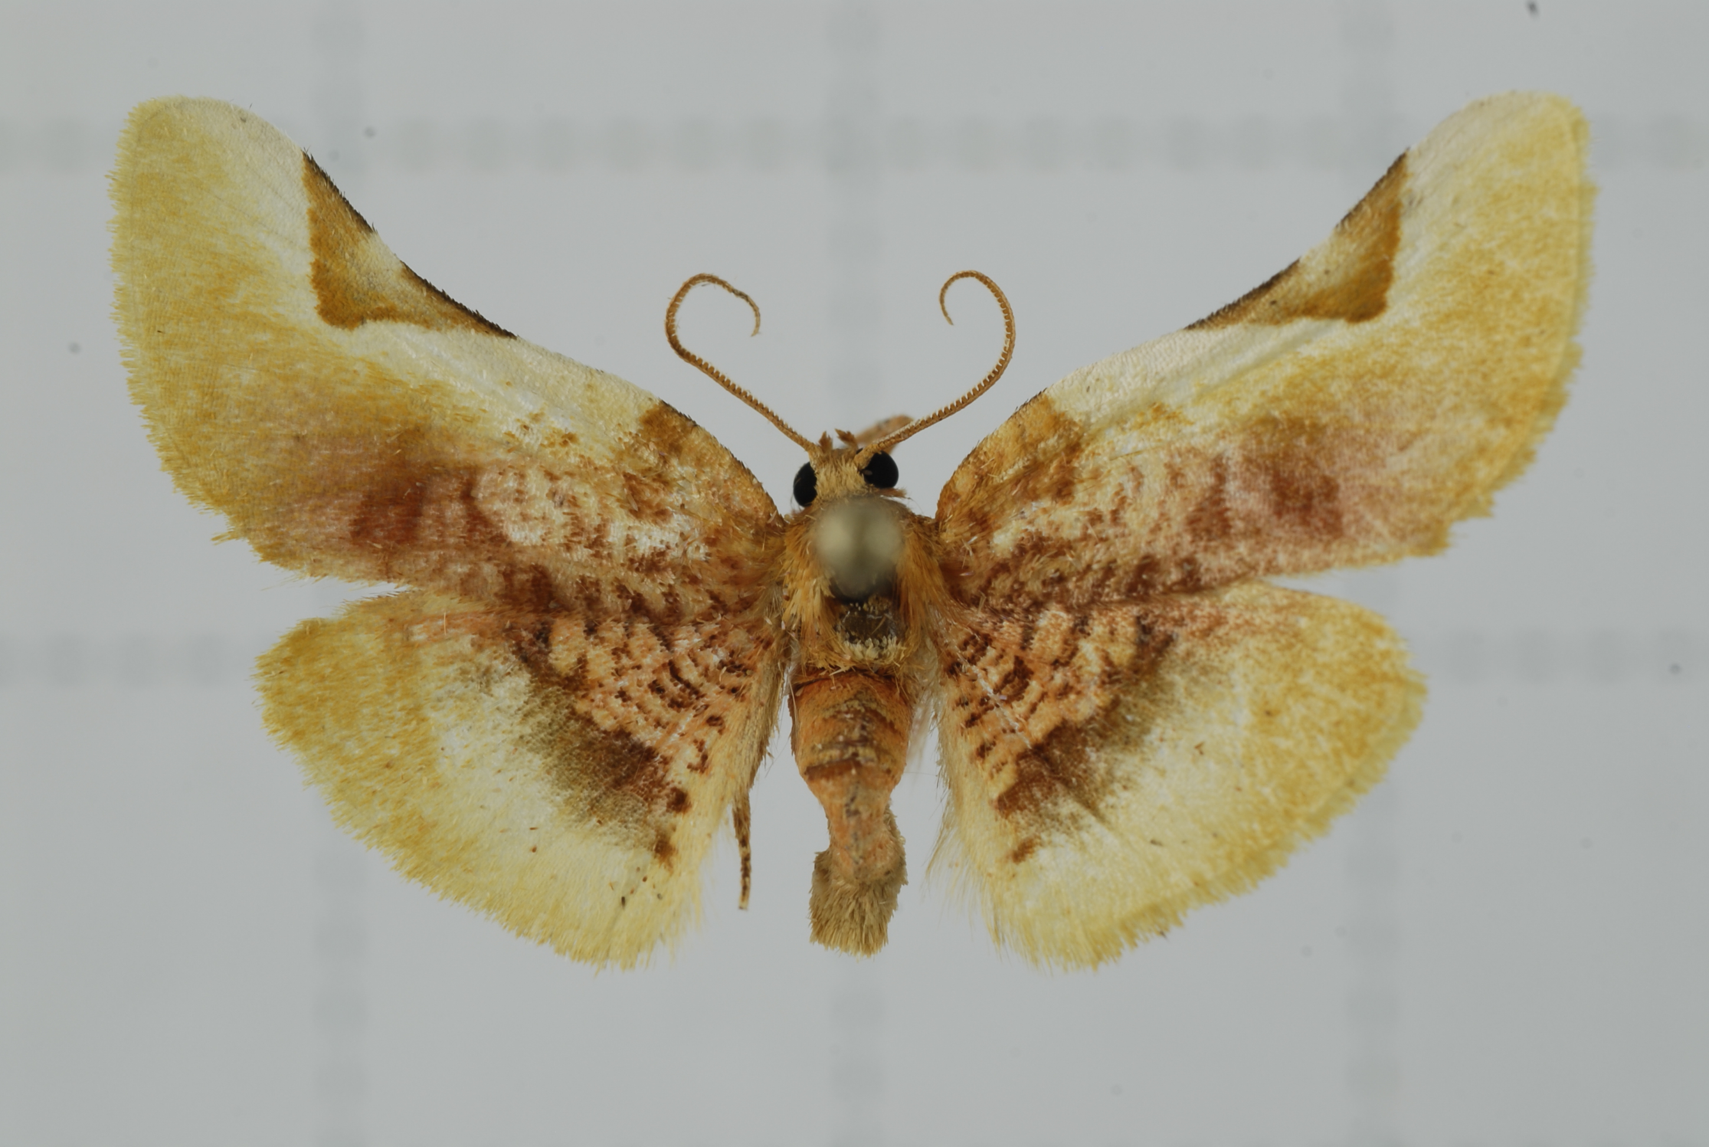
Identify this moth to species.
Pyrinioides sinuosus
